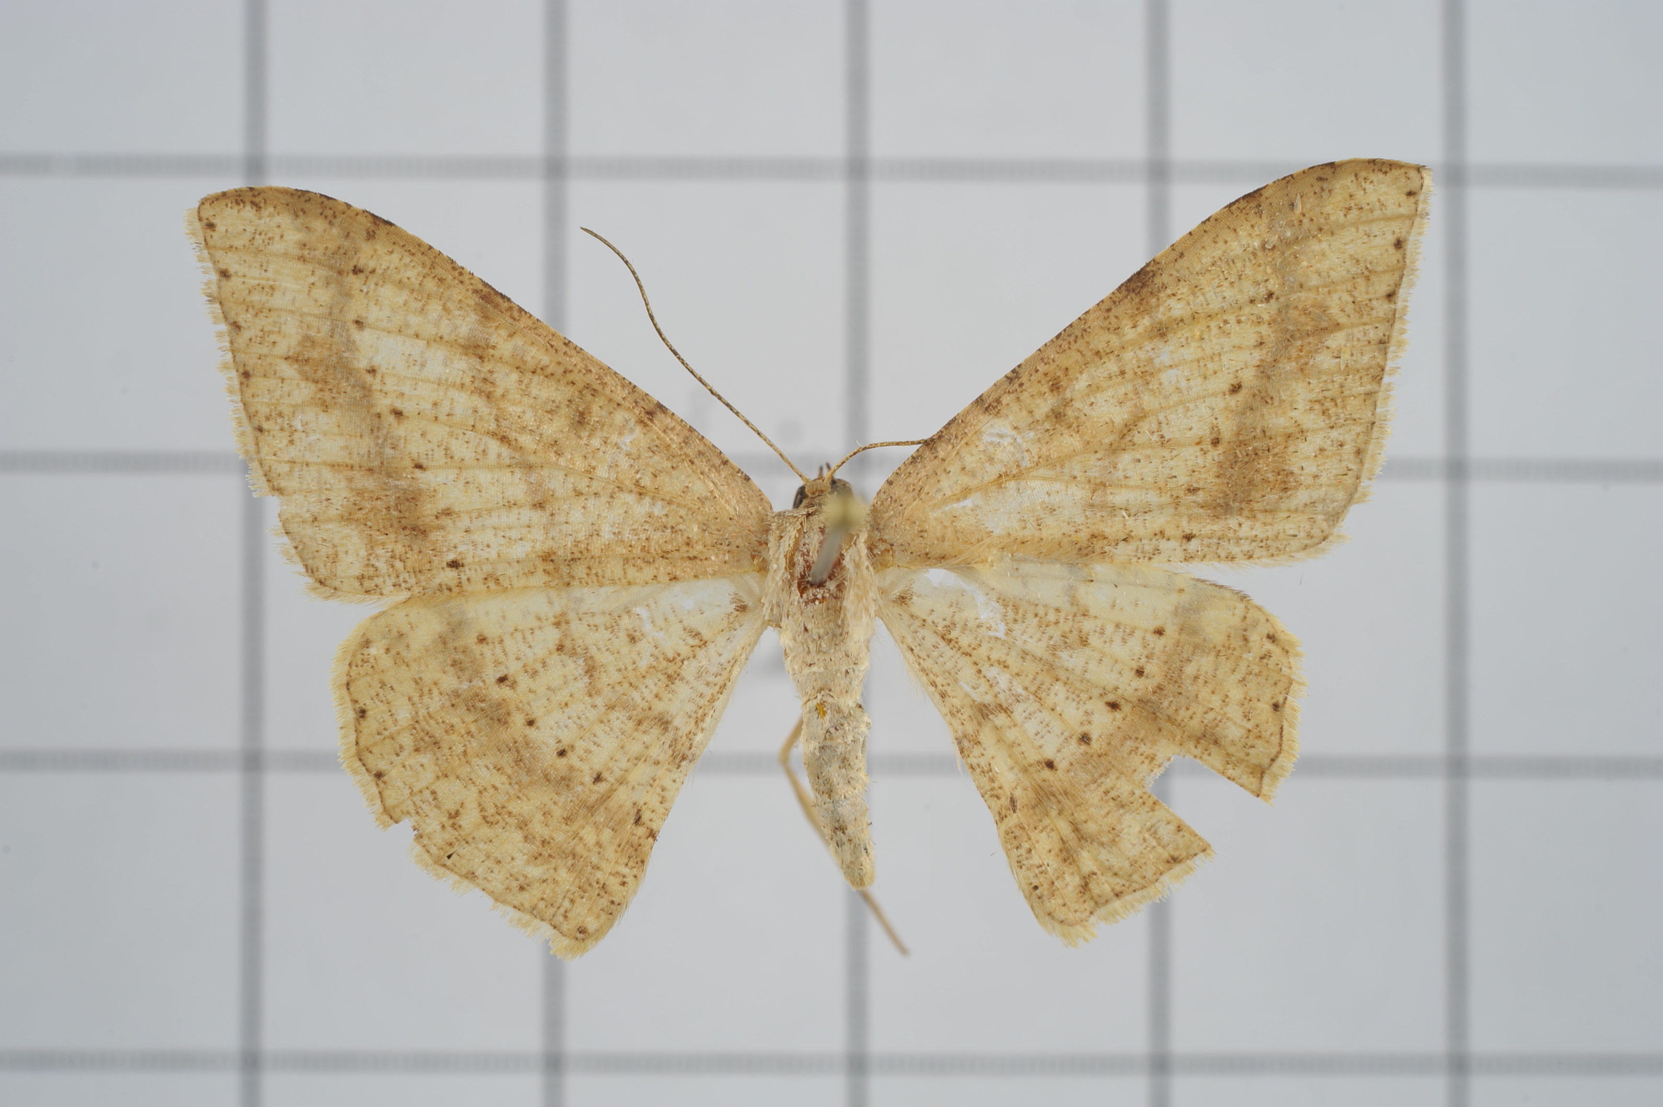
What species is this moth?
Luxiaria mitorrhaphes
